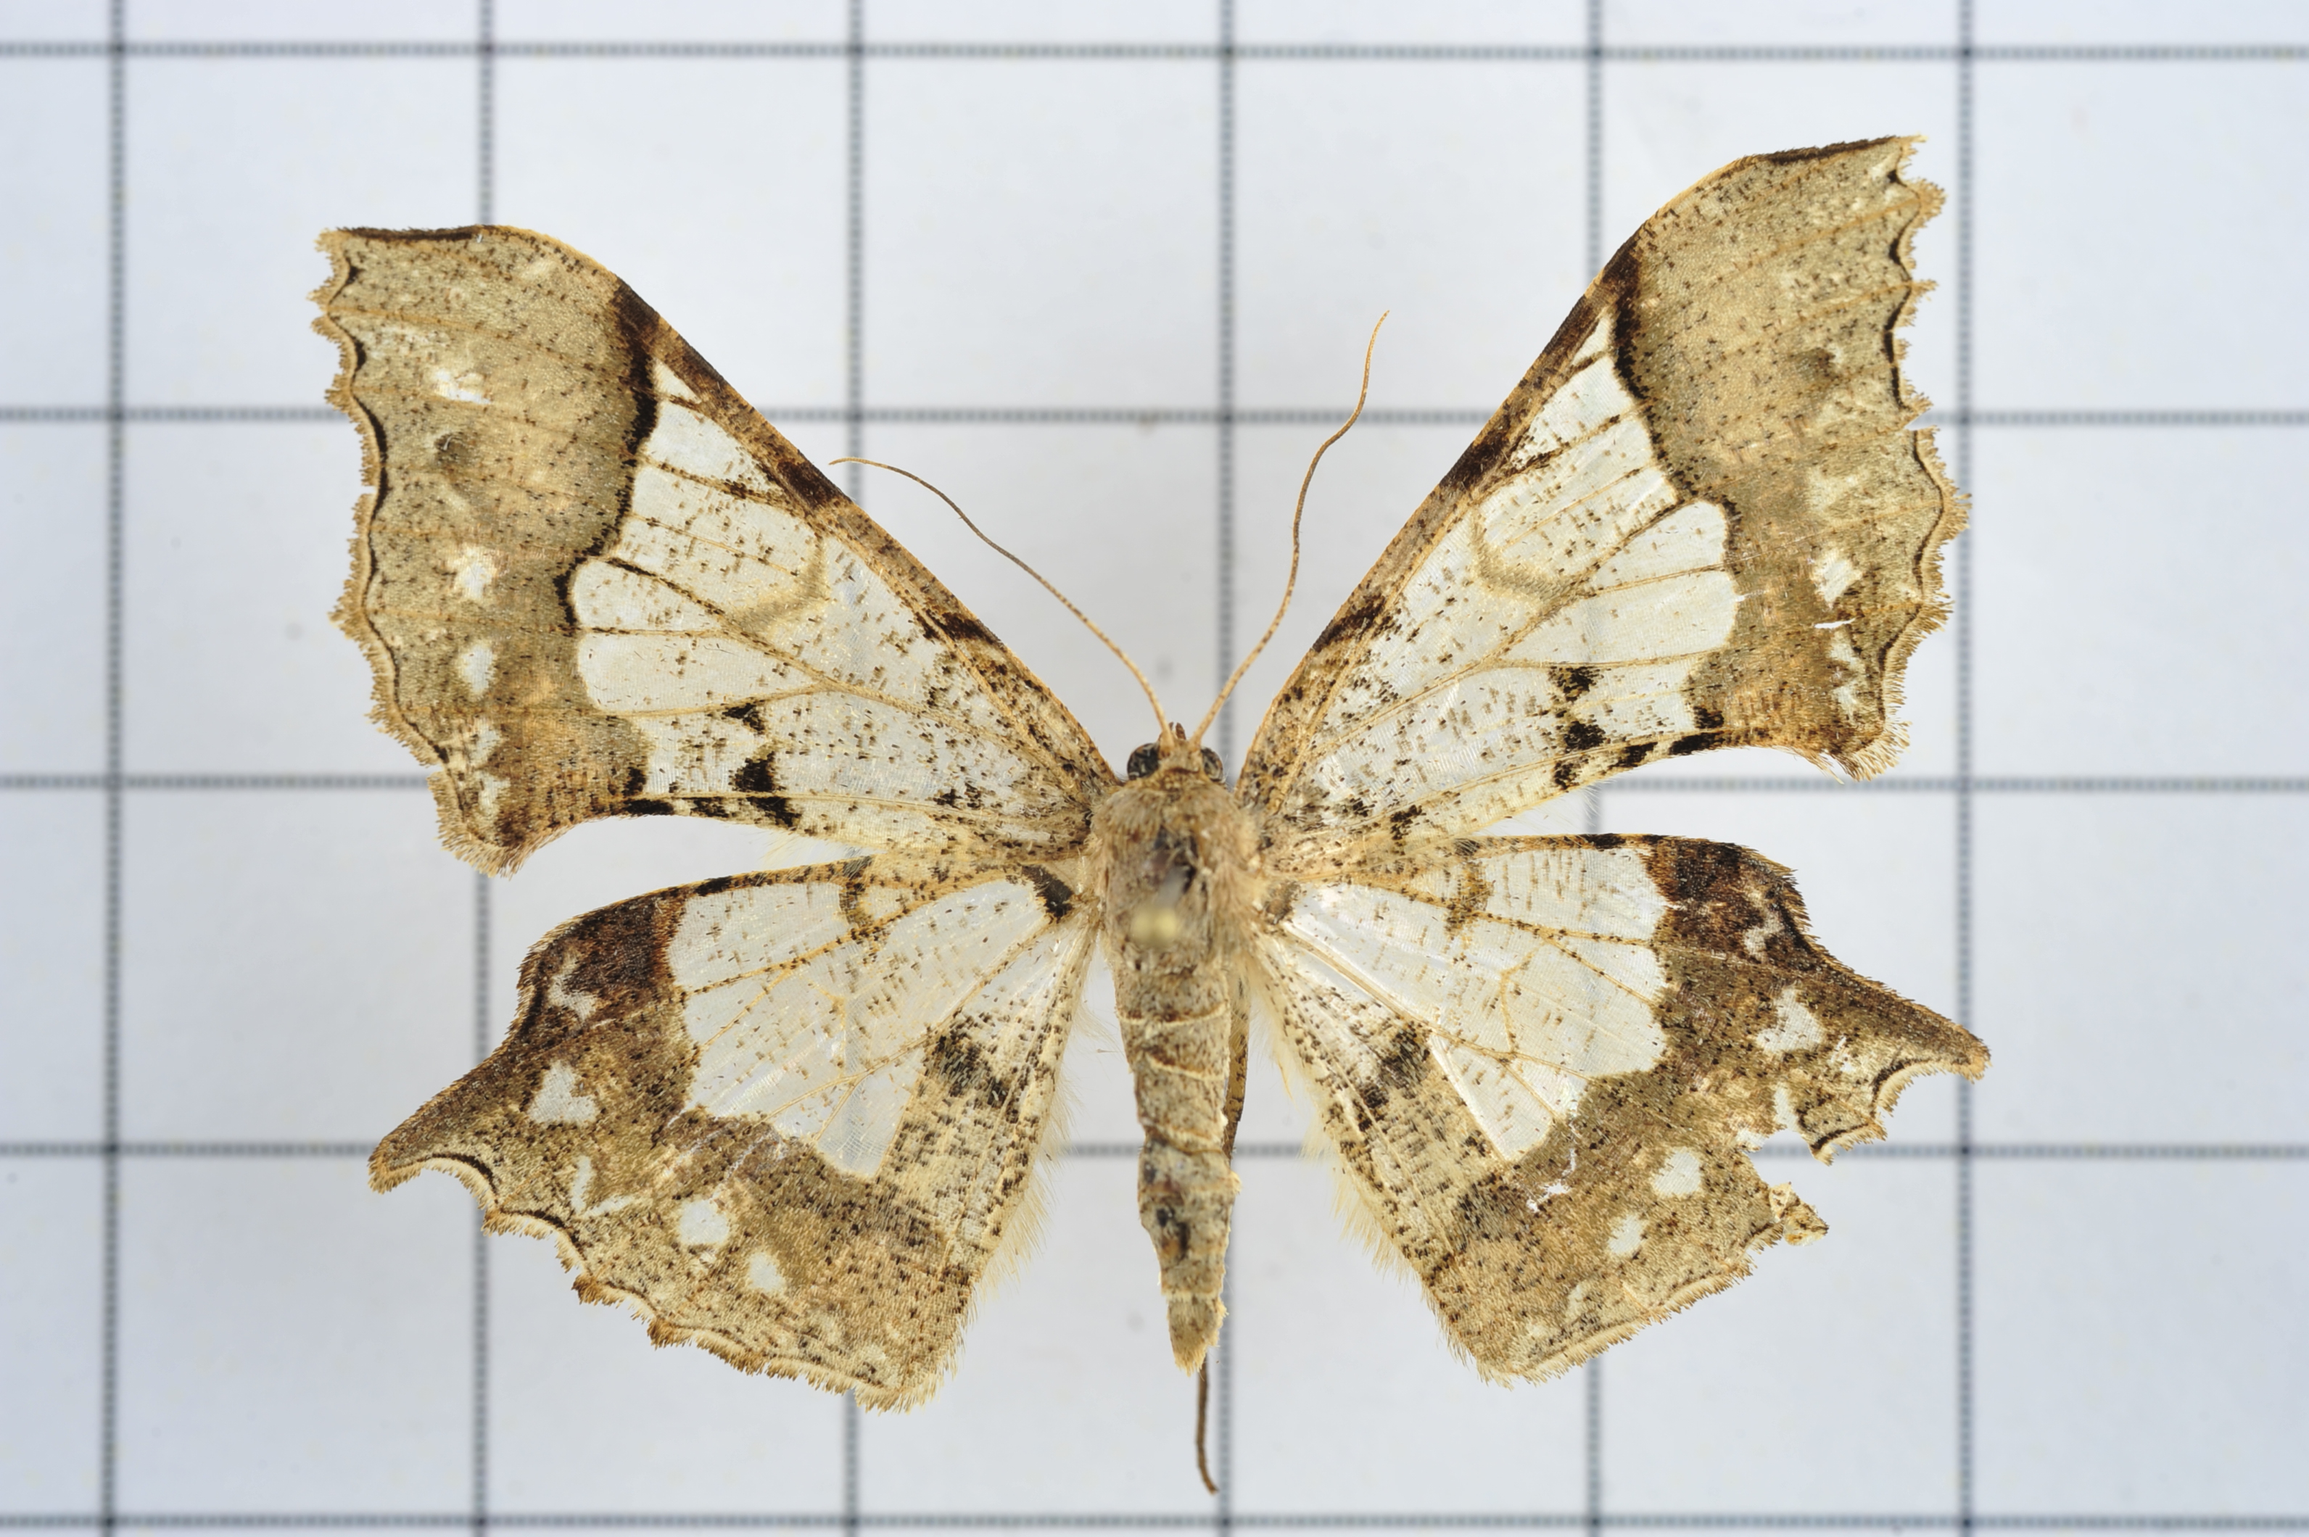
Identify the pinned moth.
Krananda semihyalina
